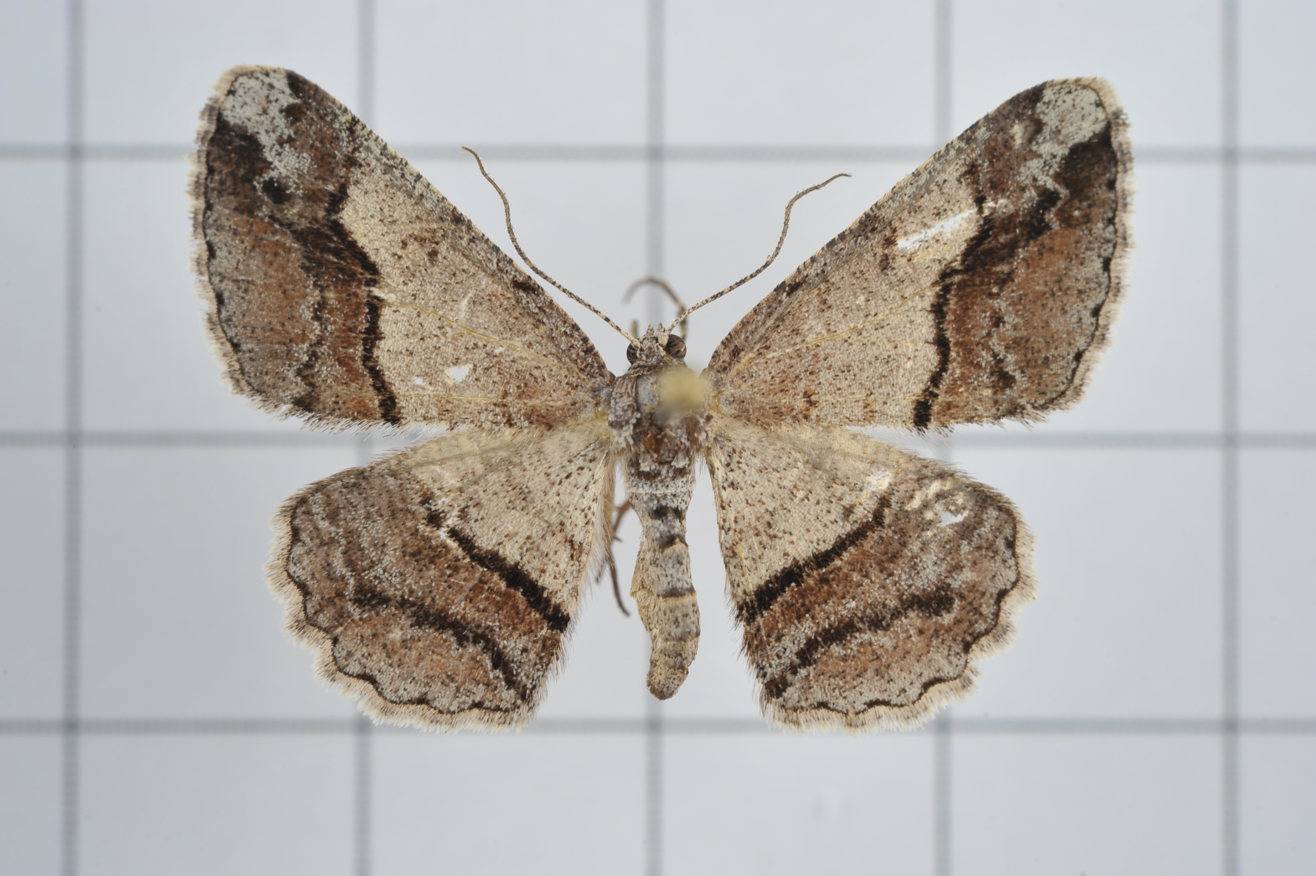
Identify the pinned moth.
Rikiosatoa mavi
